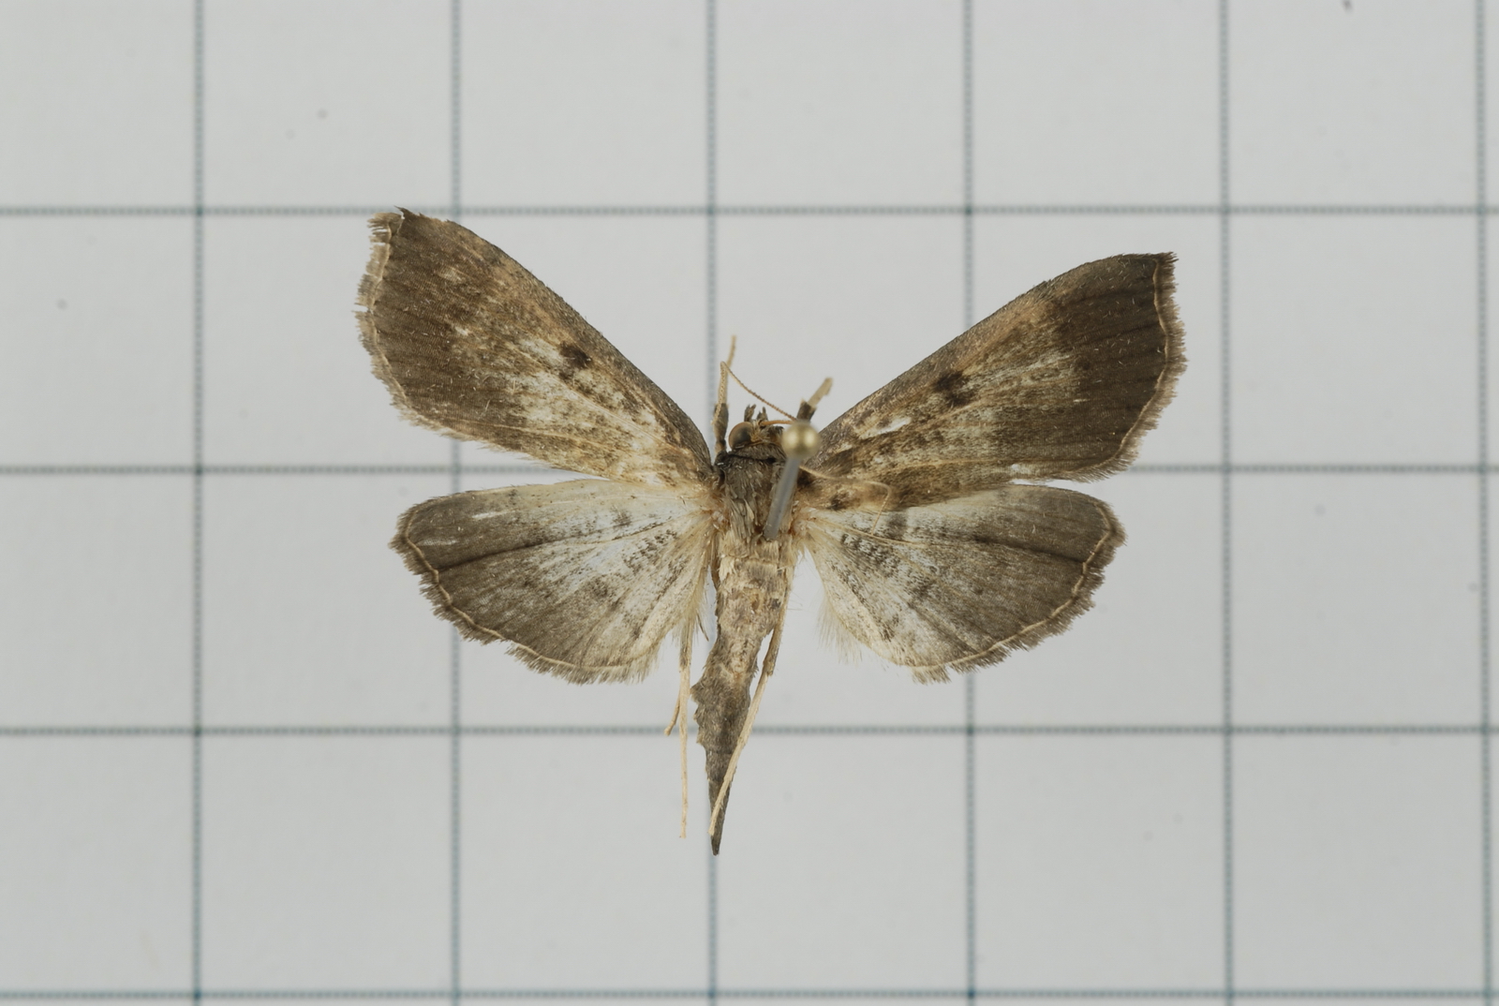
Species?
Ceratarcha umbrosa
